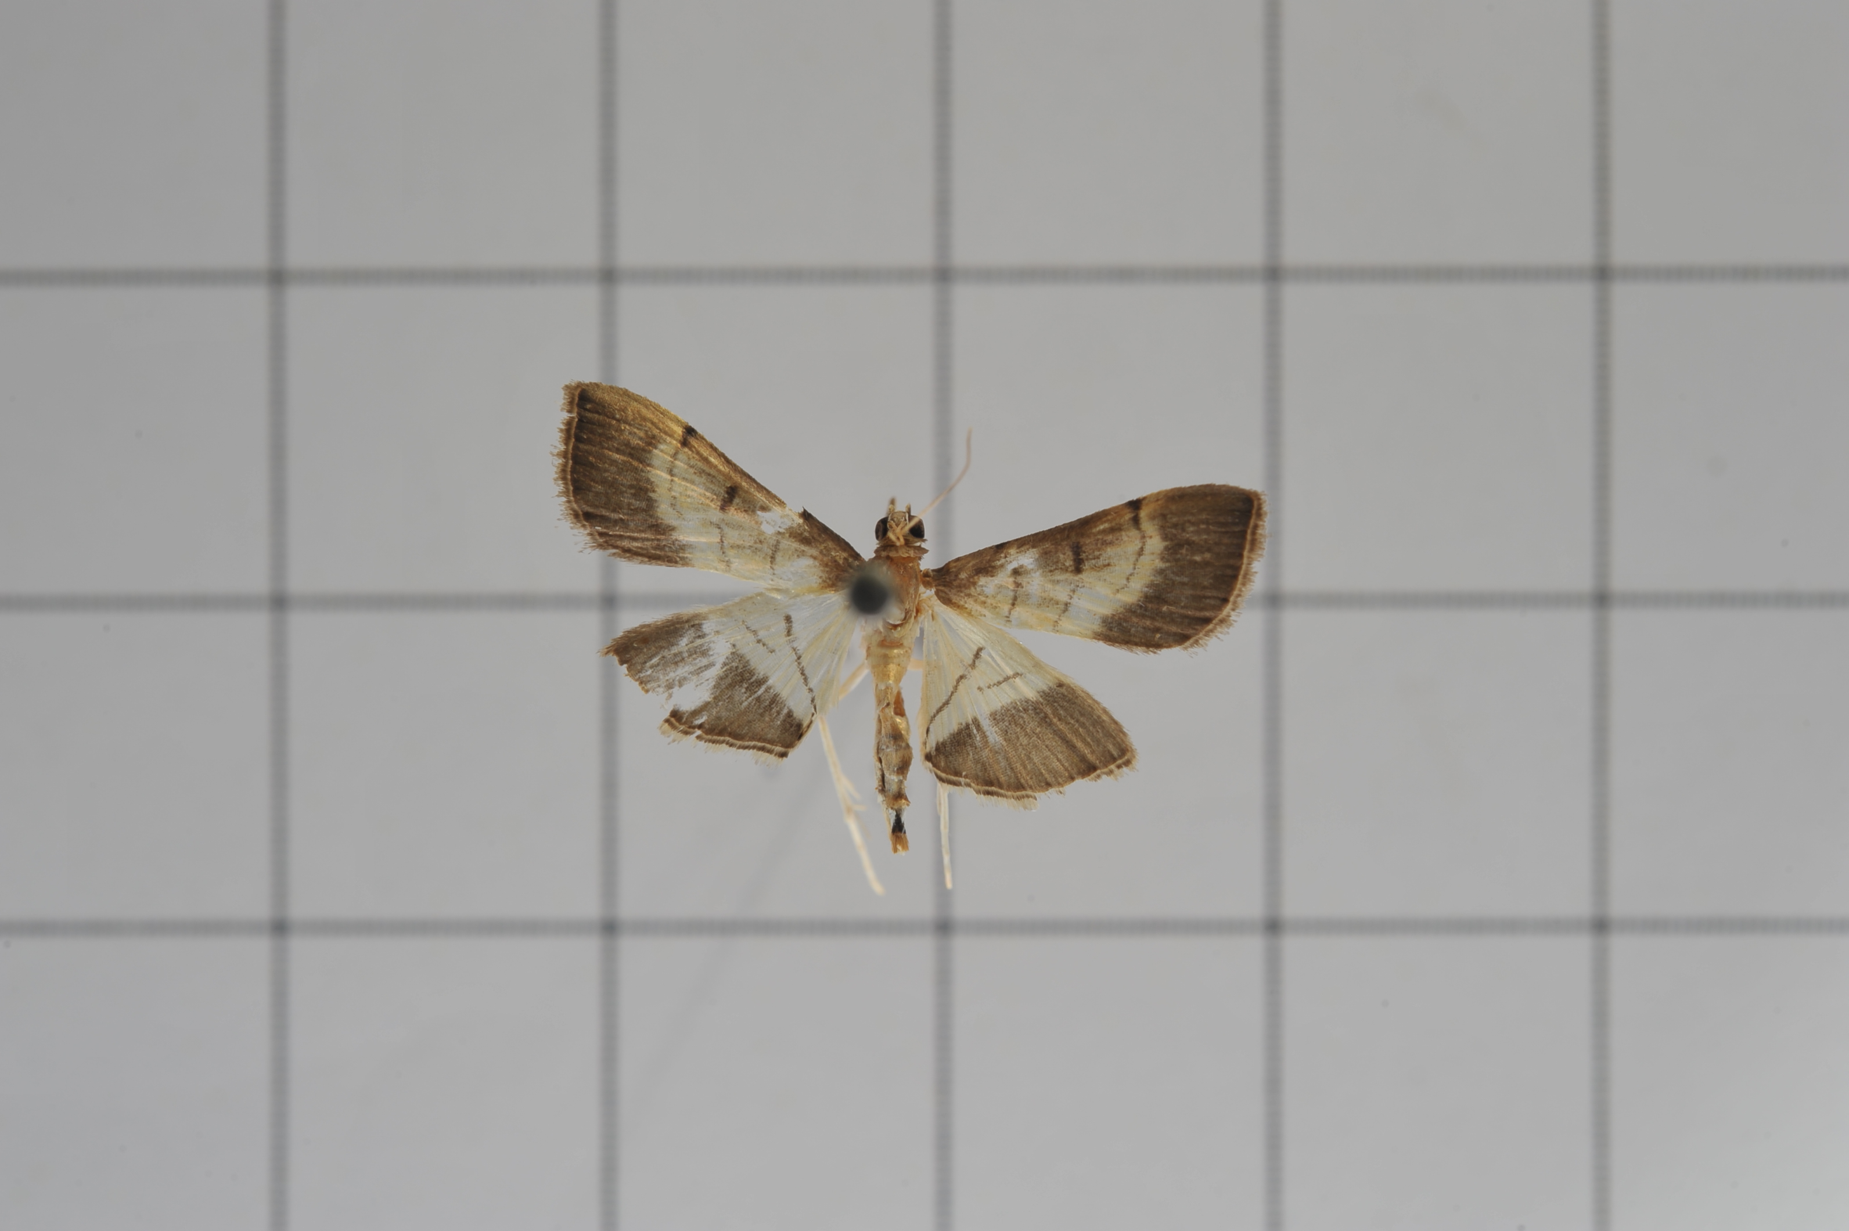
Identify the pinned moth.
Cnaphalocrocis pilosa
